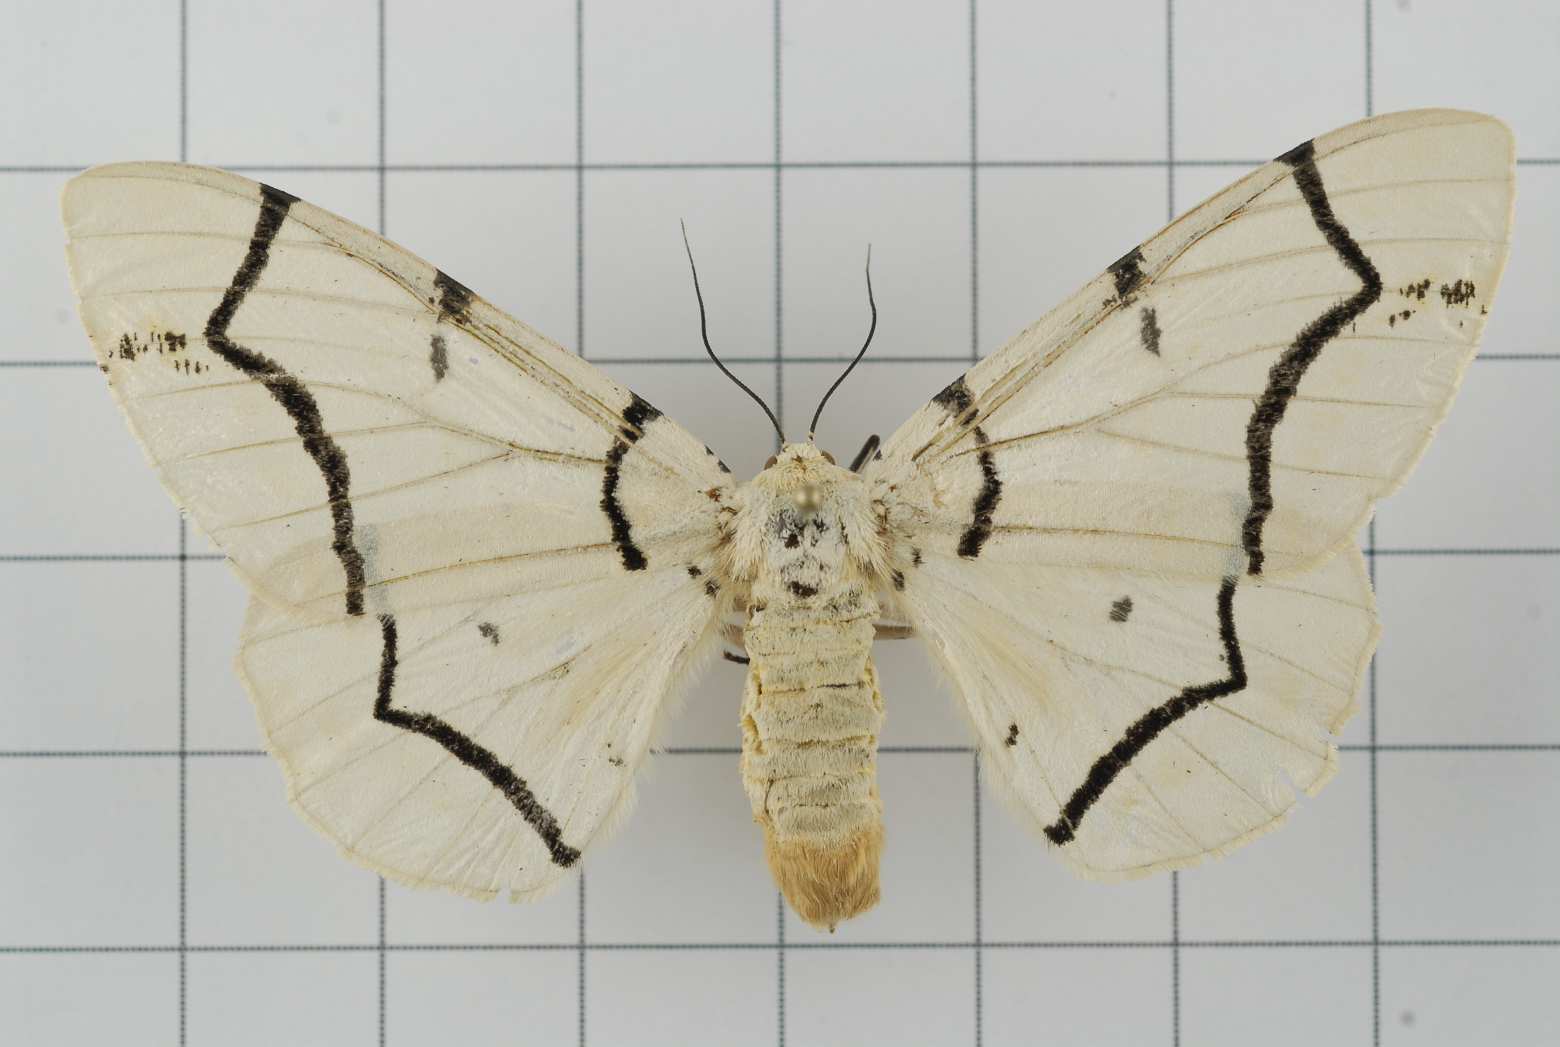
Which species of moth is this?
Biston perclara
